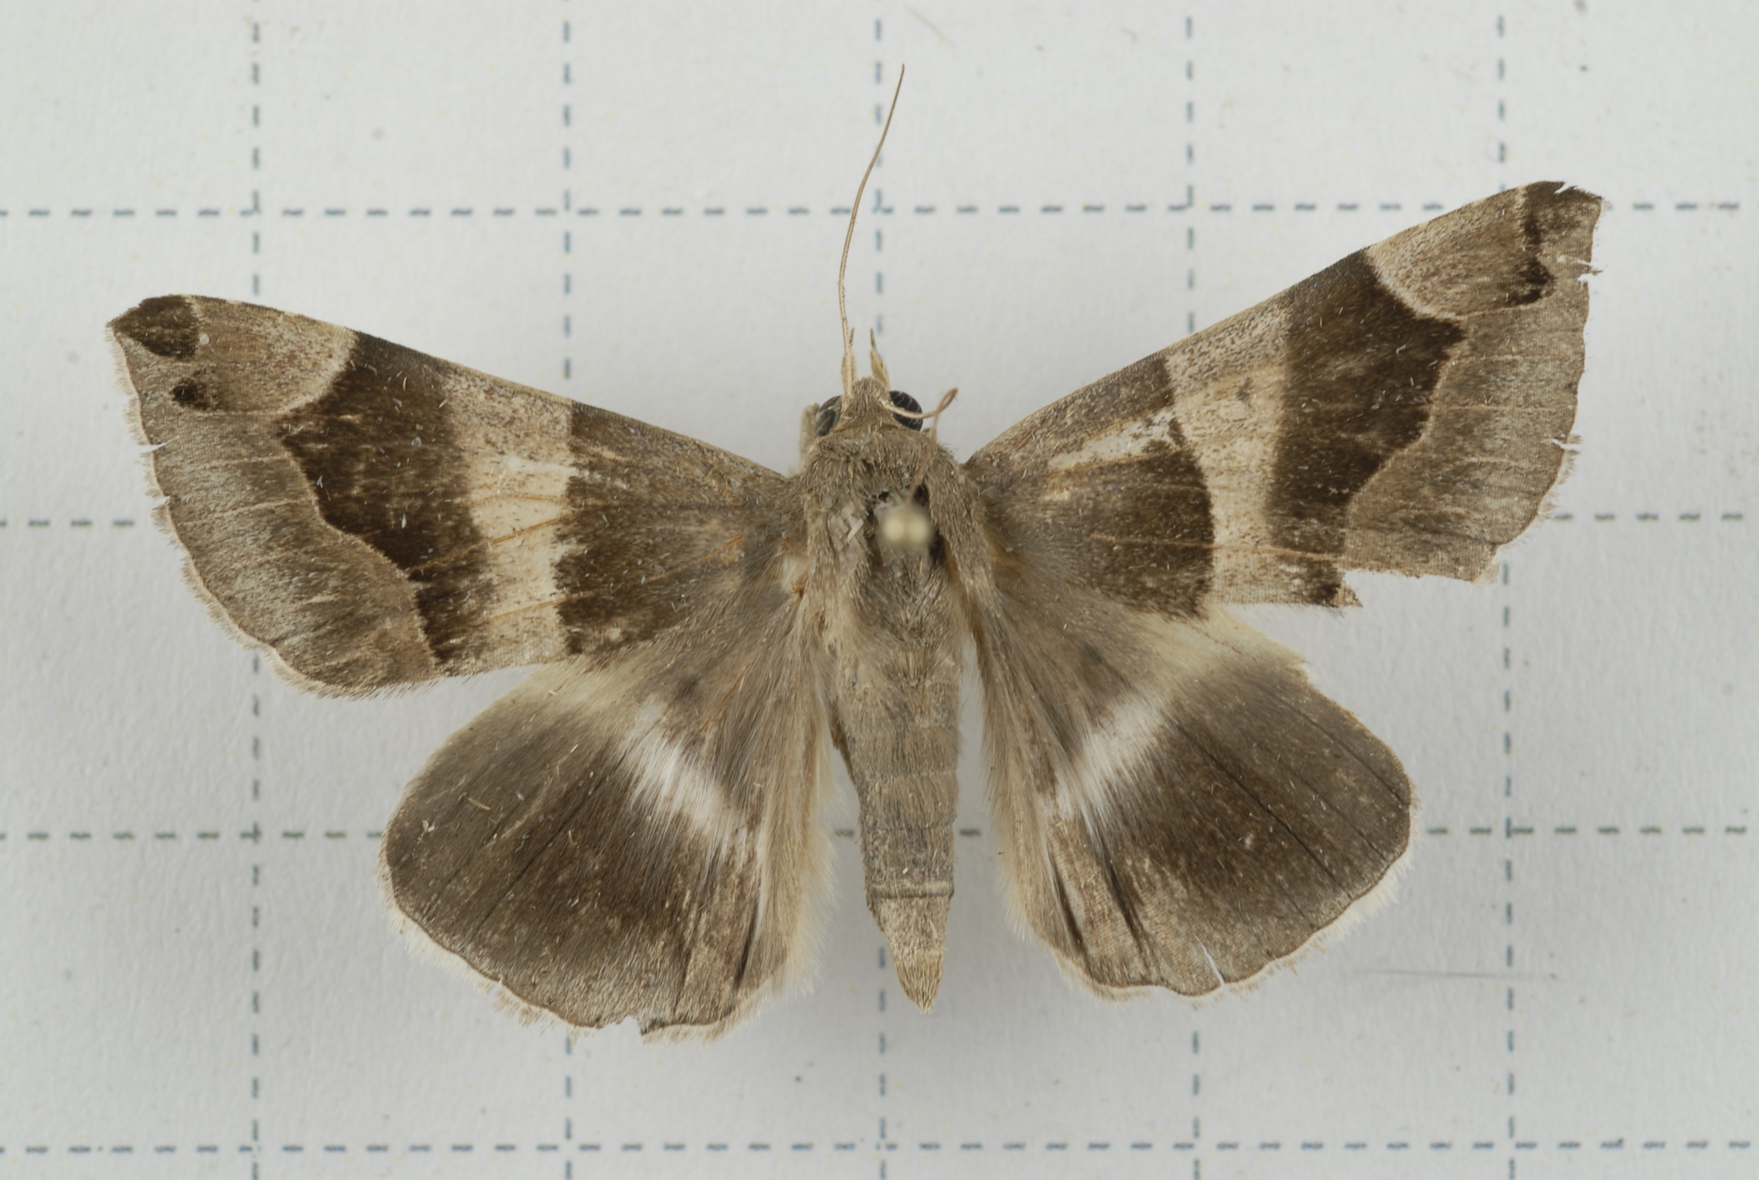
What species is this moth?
Parallelia stuposa
